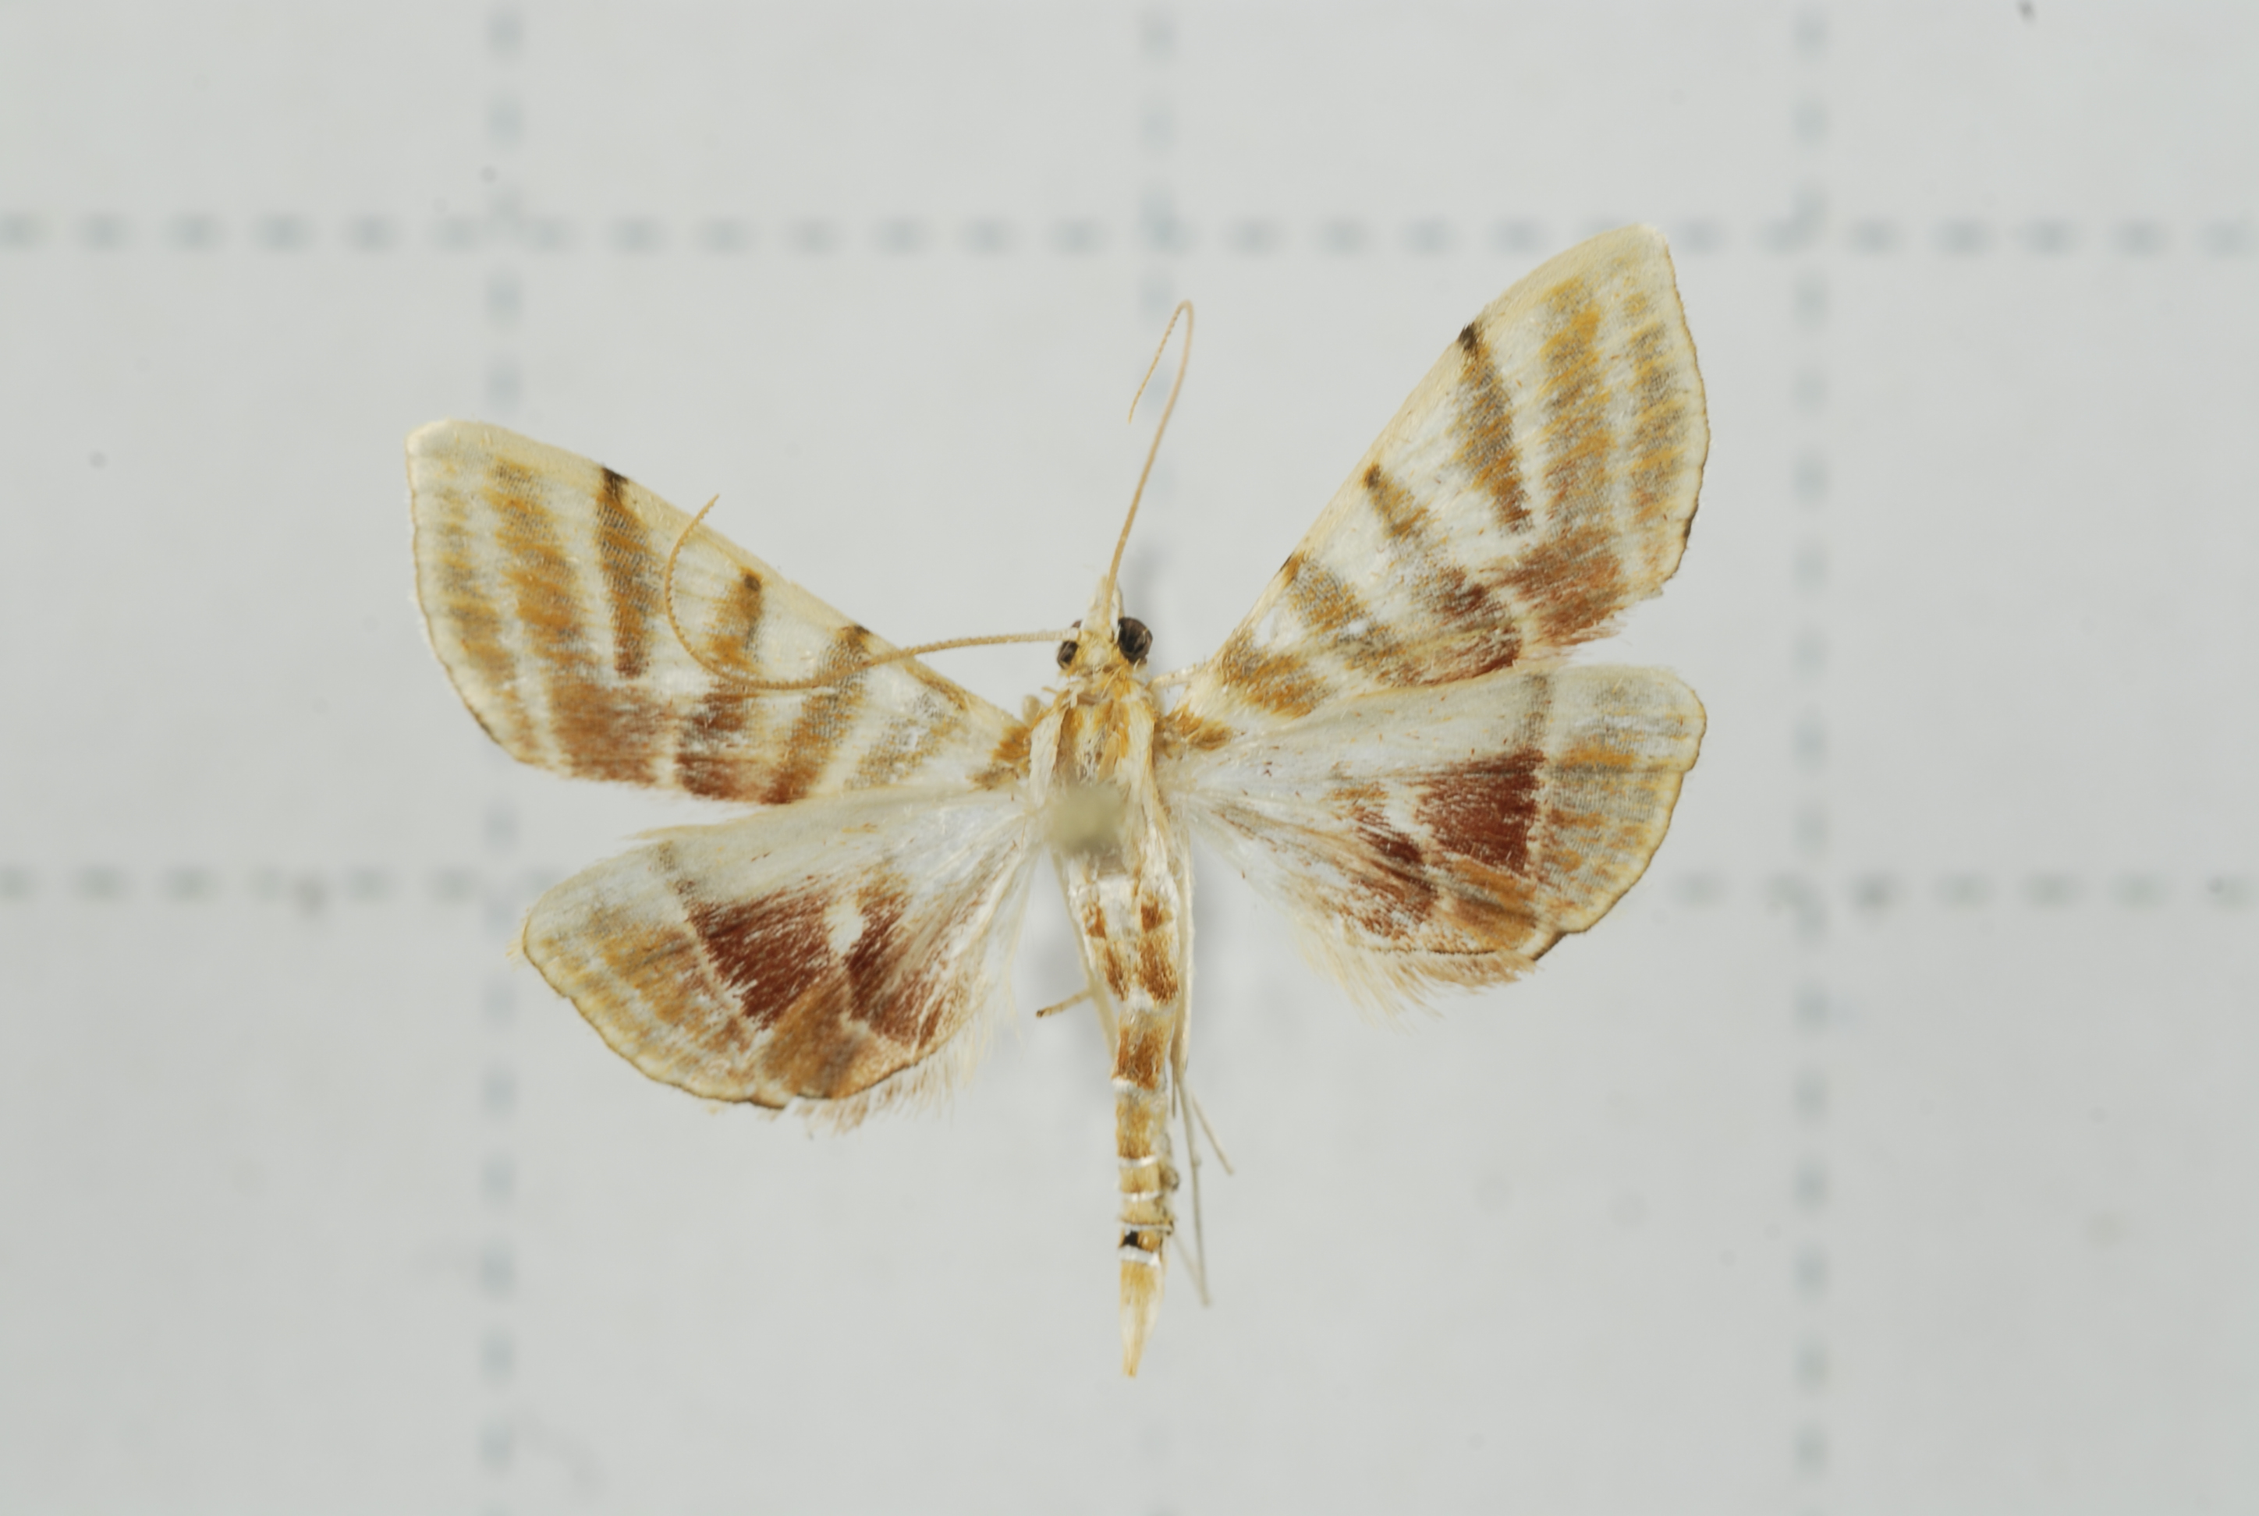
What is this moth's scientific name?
Pagyda auroralis
